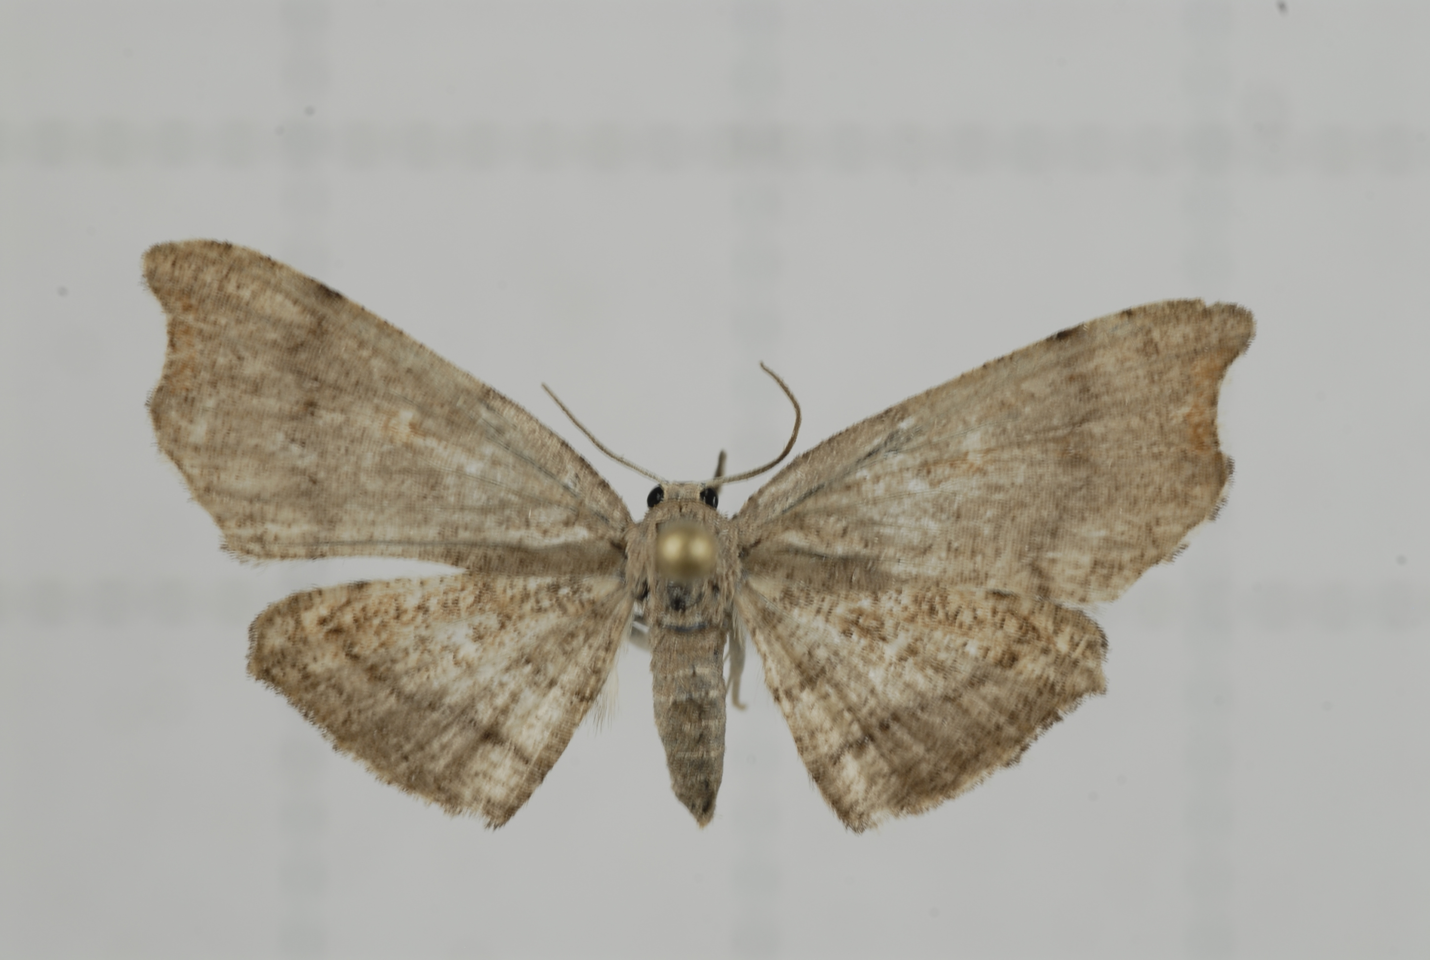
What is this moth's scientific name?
Chundana emarginata
